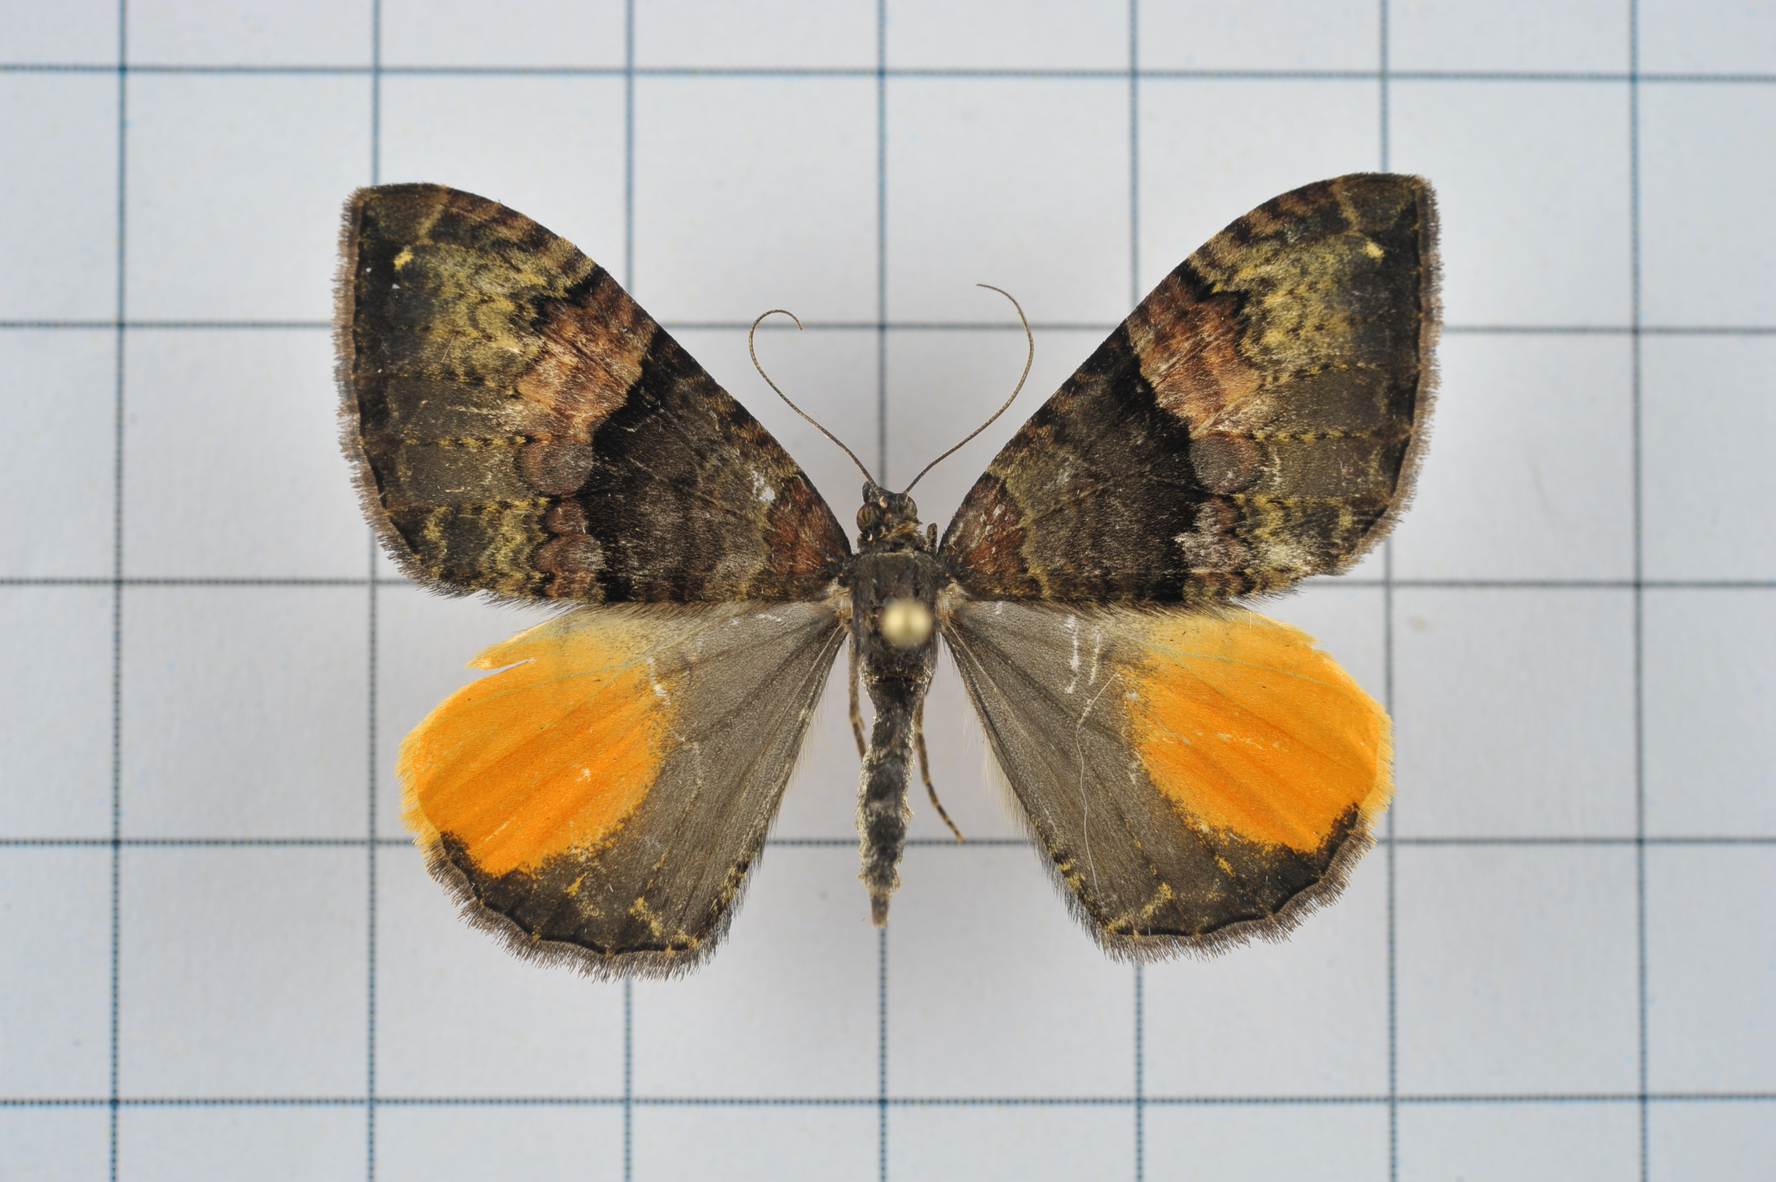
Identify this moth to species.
Photoscotosia miniosata miniosata
